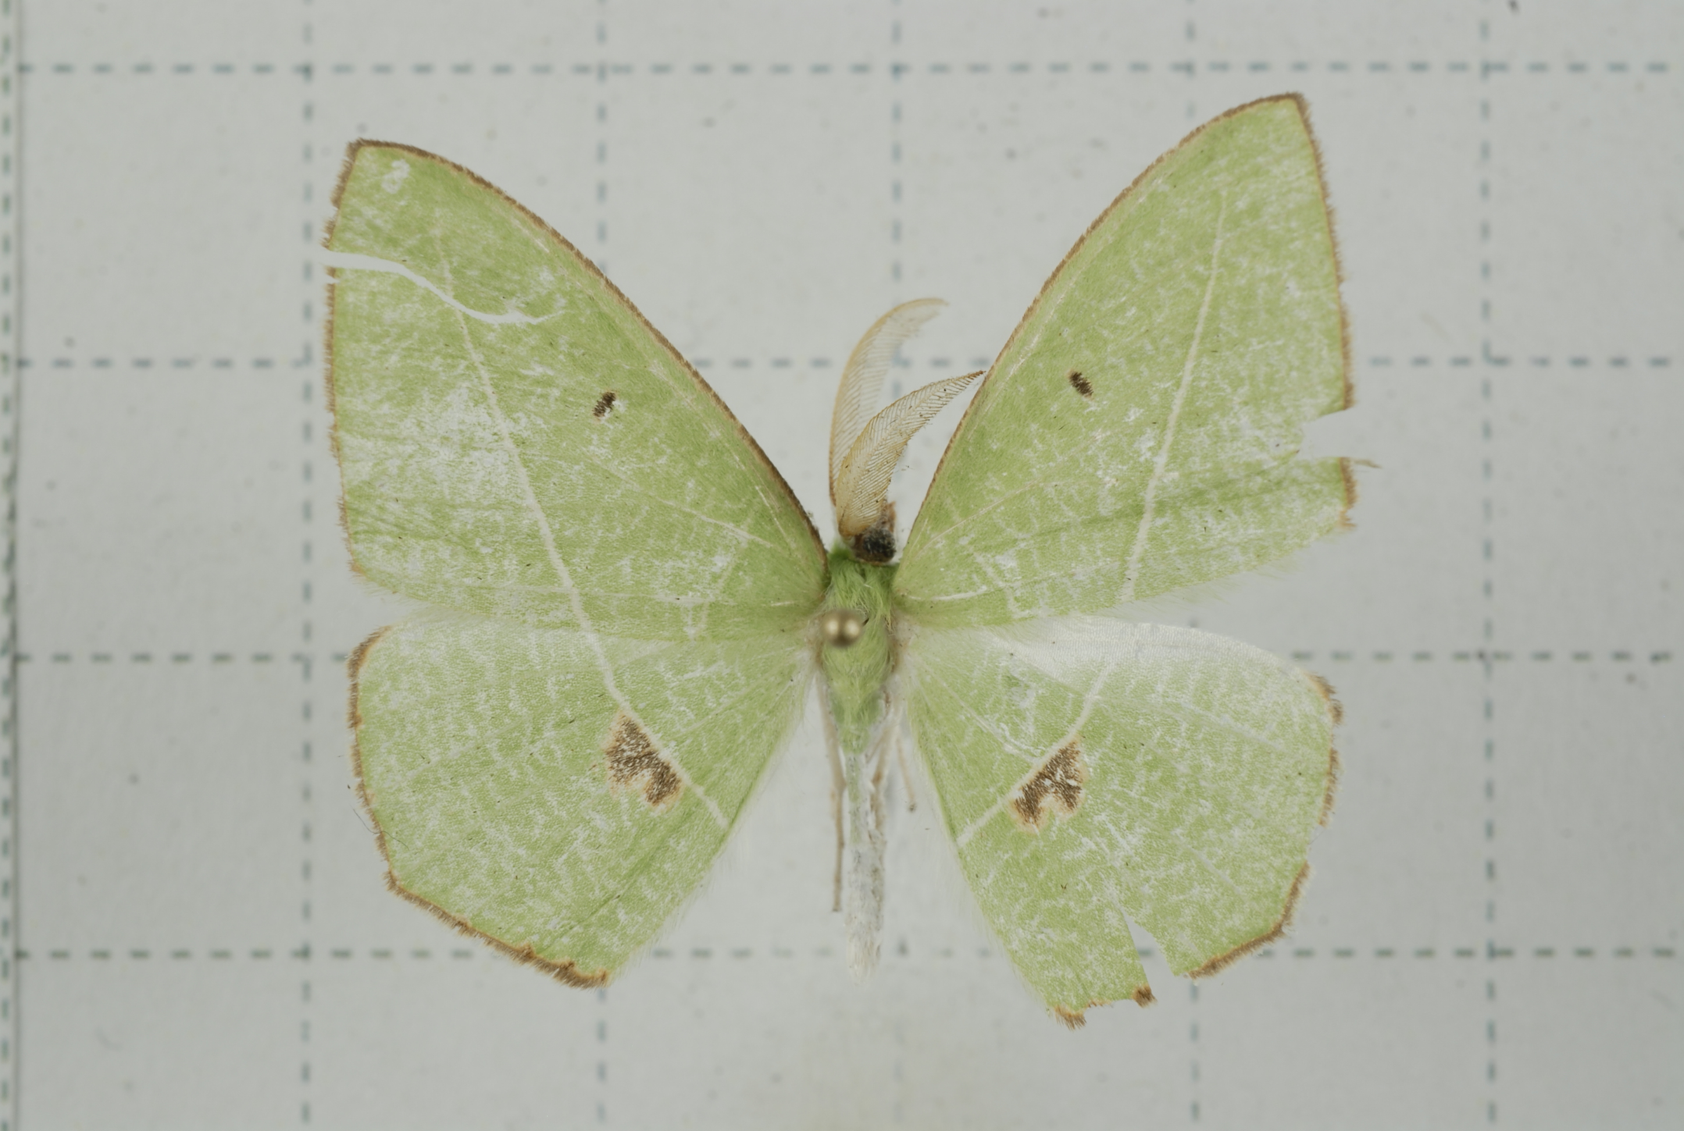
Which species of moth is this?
Tanaoctenia haliaria
